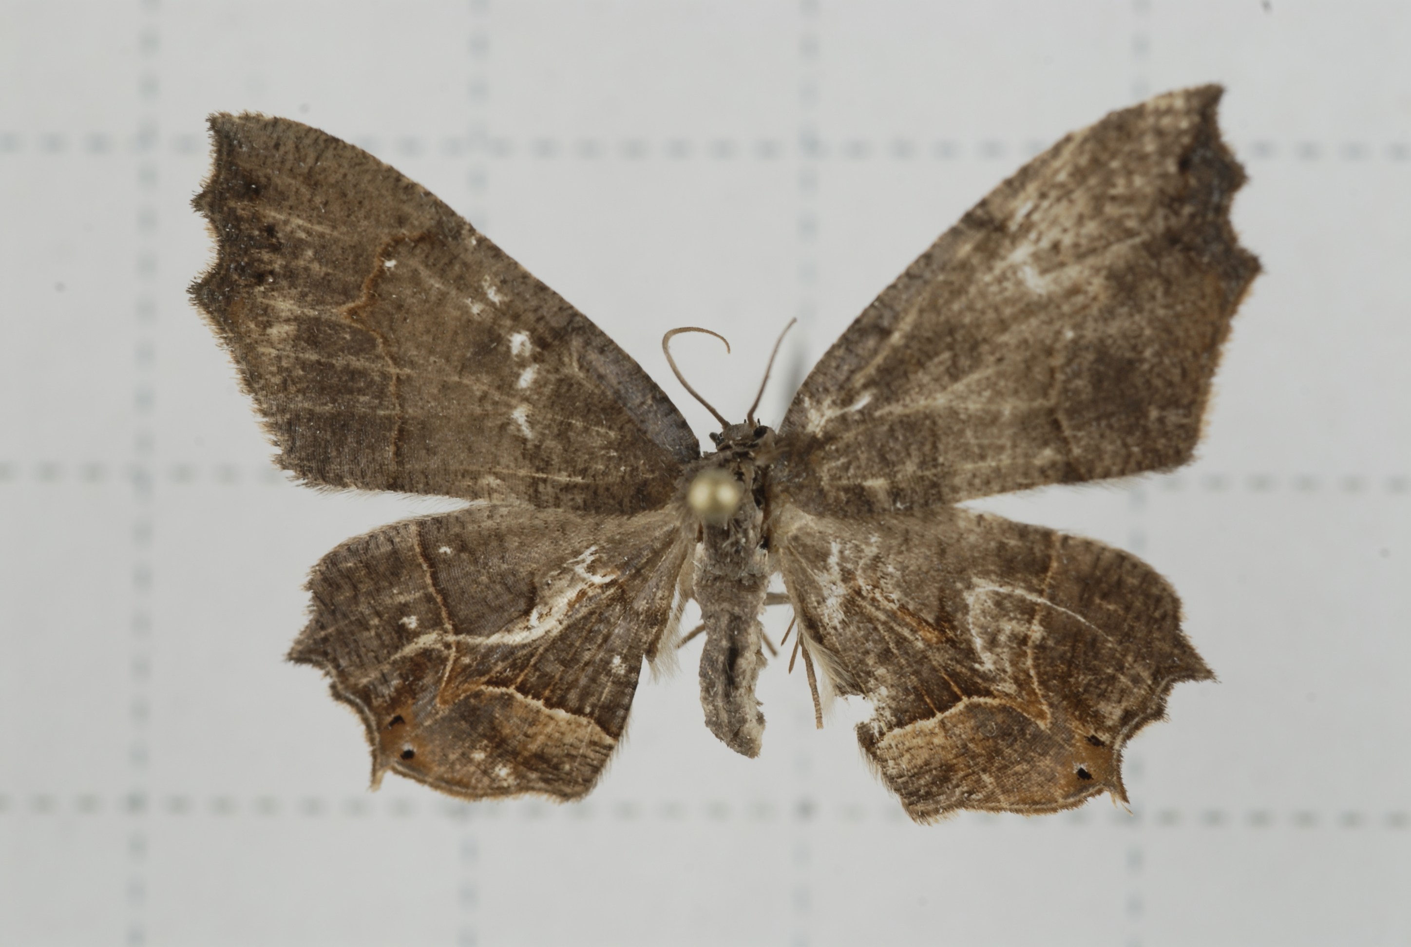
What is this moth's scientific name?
Epiplema arcuata
